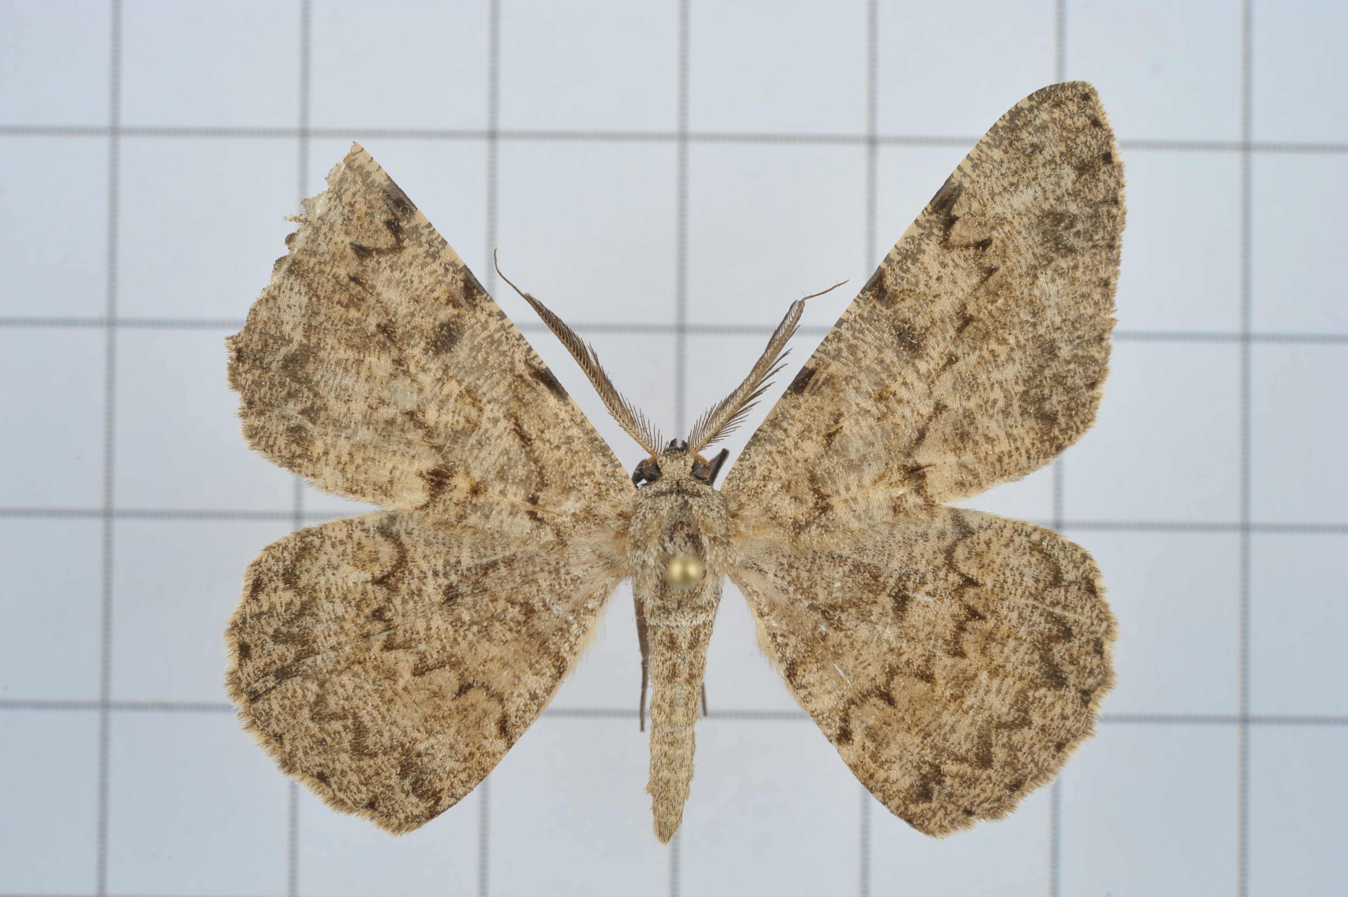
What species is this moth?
Hypomecis cineracea
